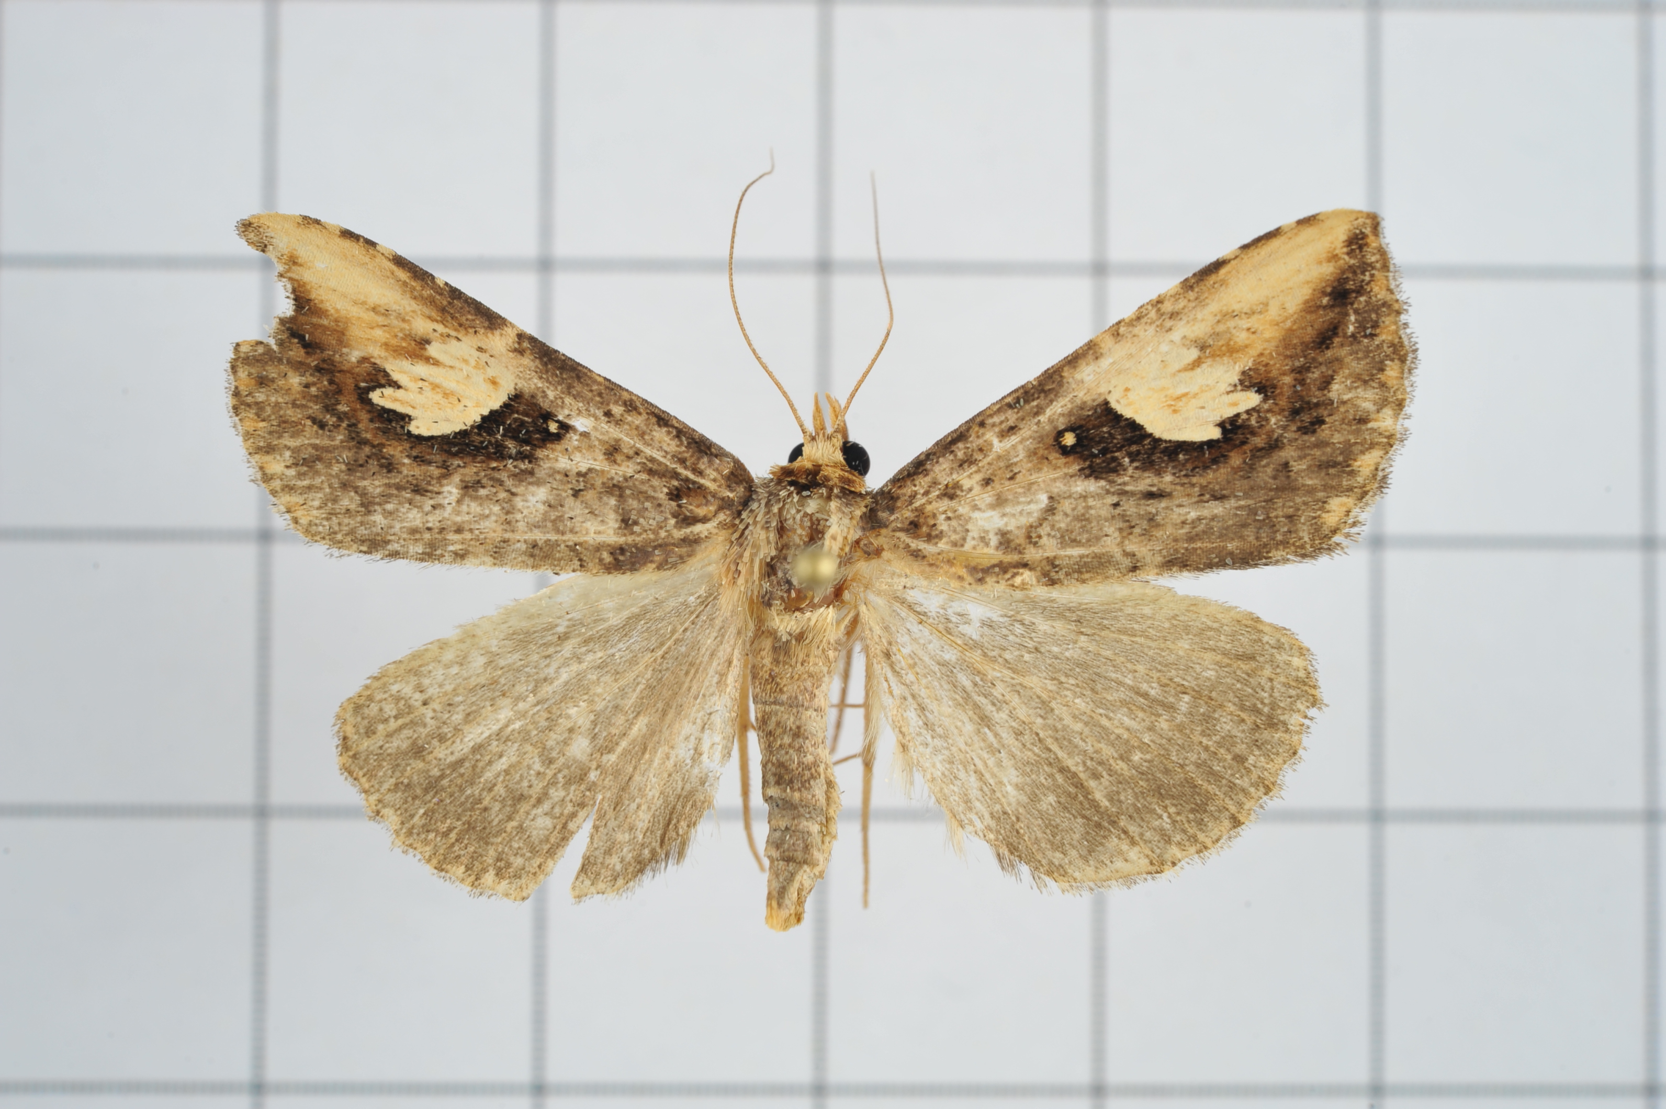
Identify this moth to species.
Pseudosphetta moorei
